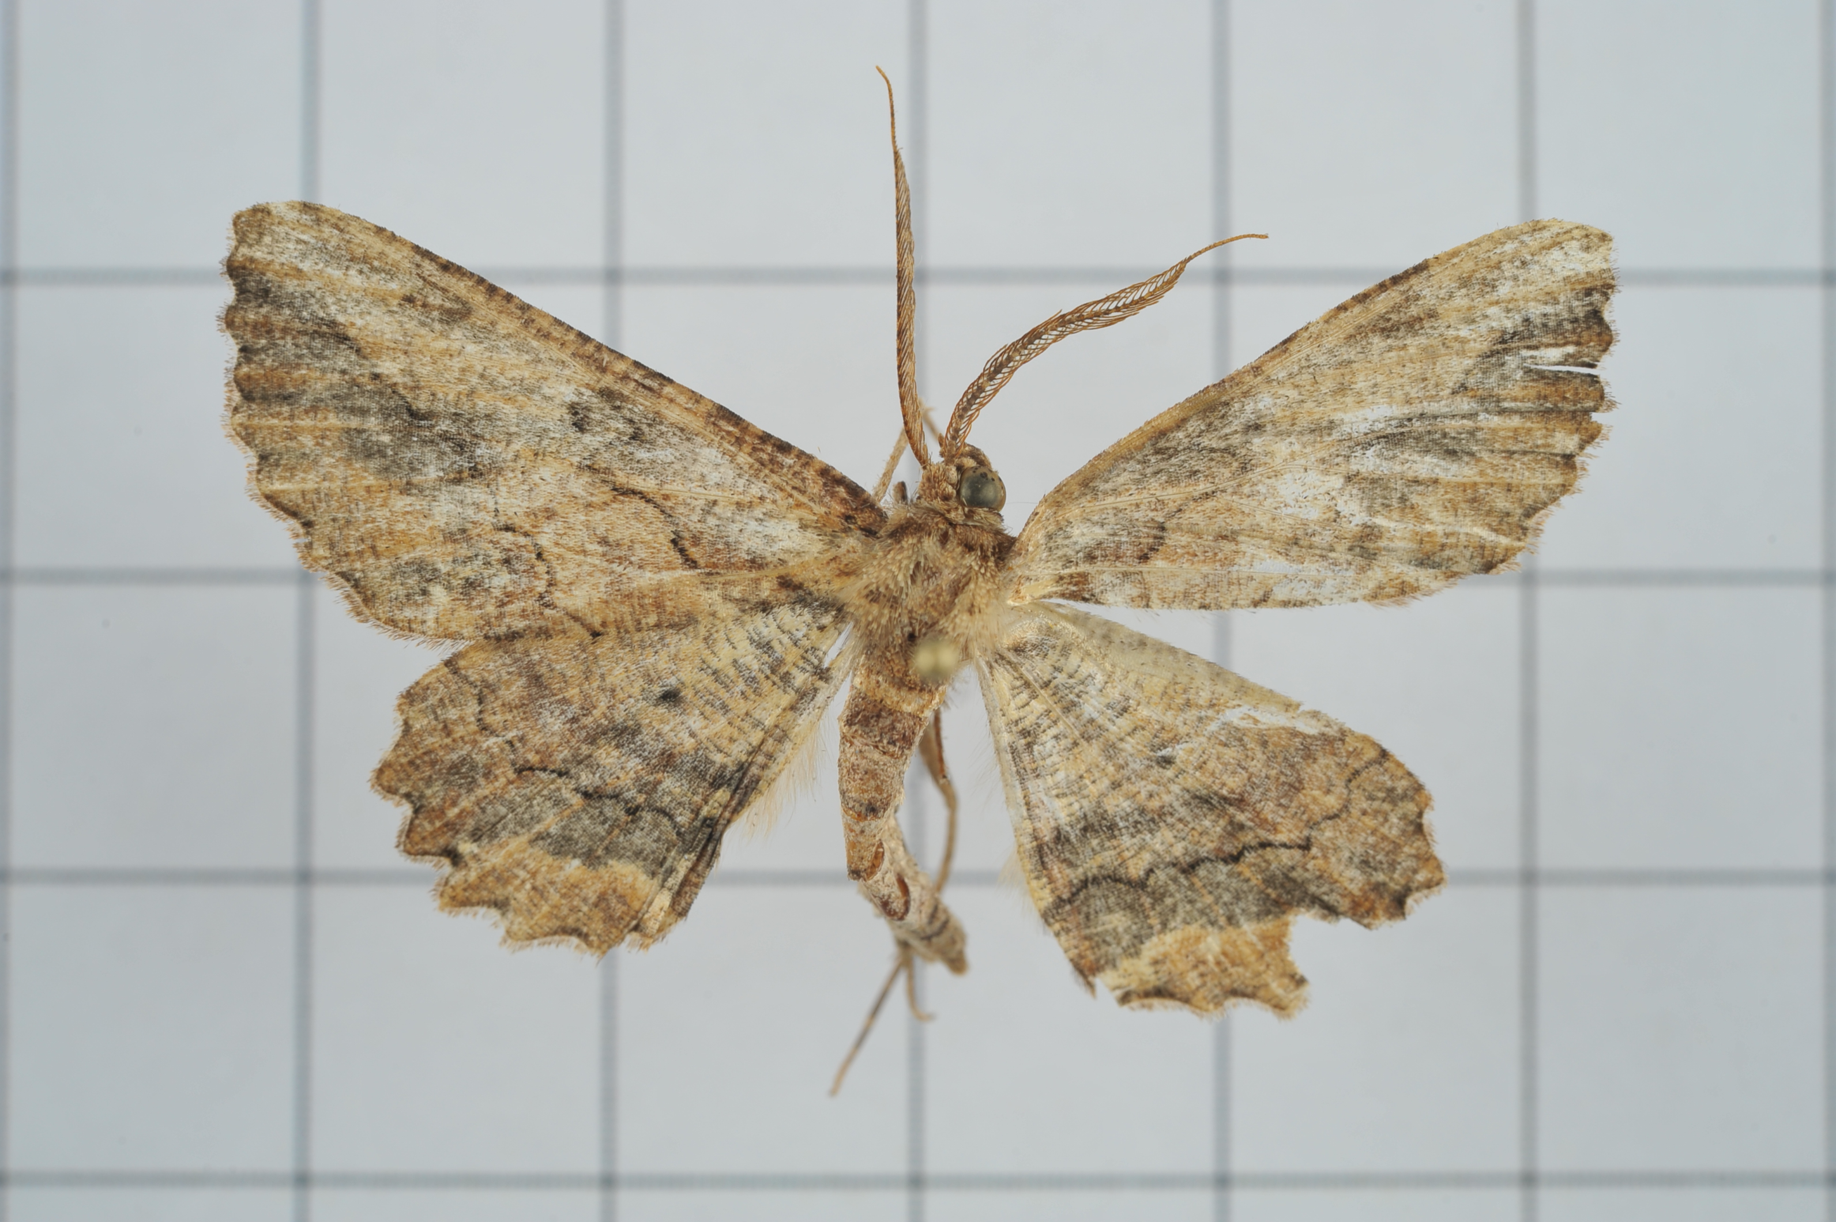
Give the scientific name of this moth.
Menophra mitsundoi
